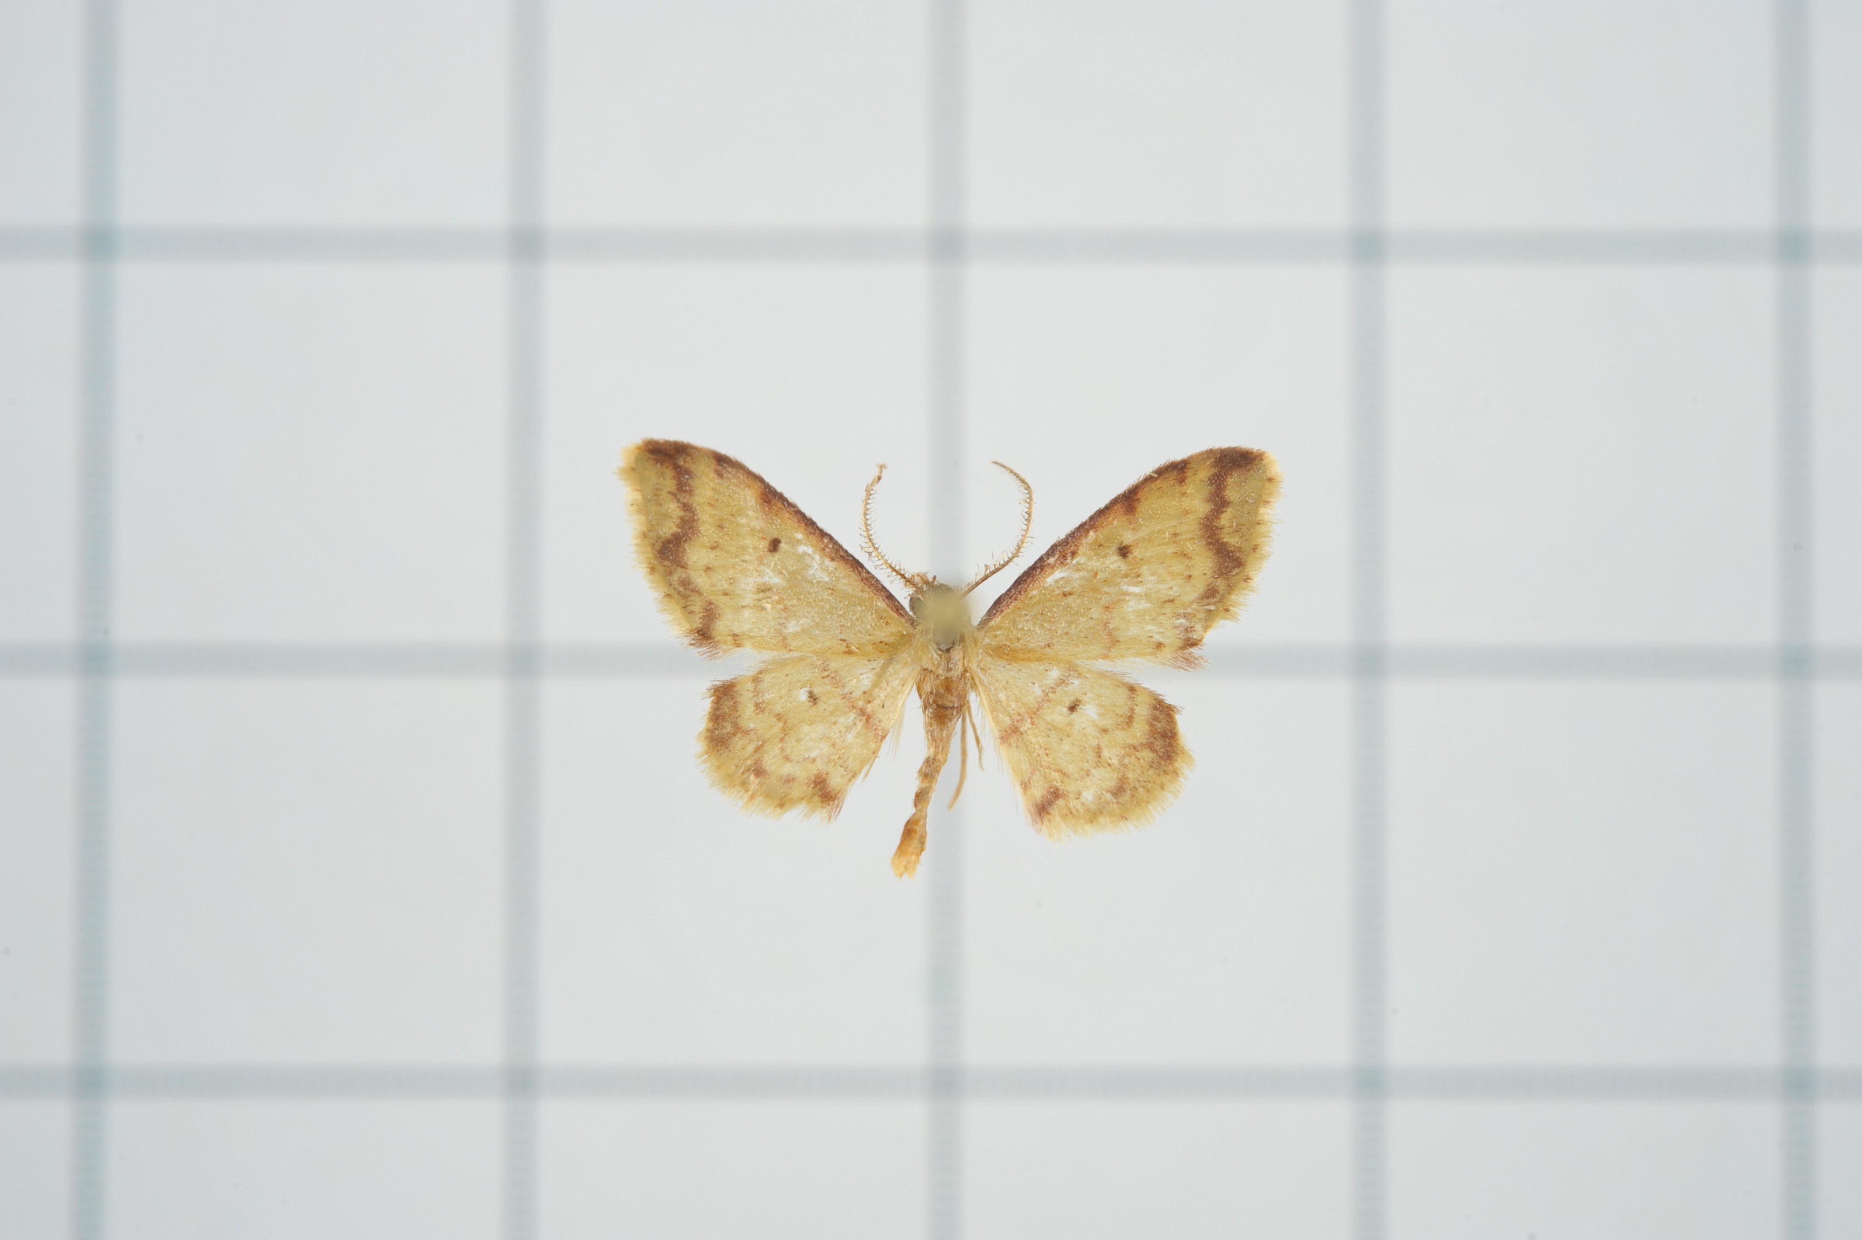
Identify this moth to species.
Idaea paraula
